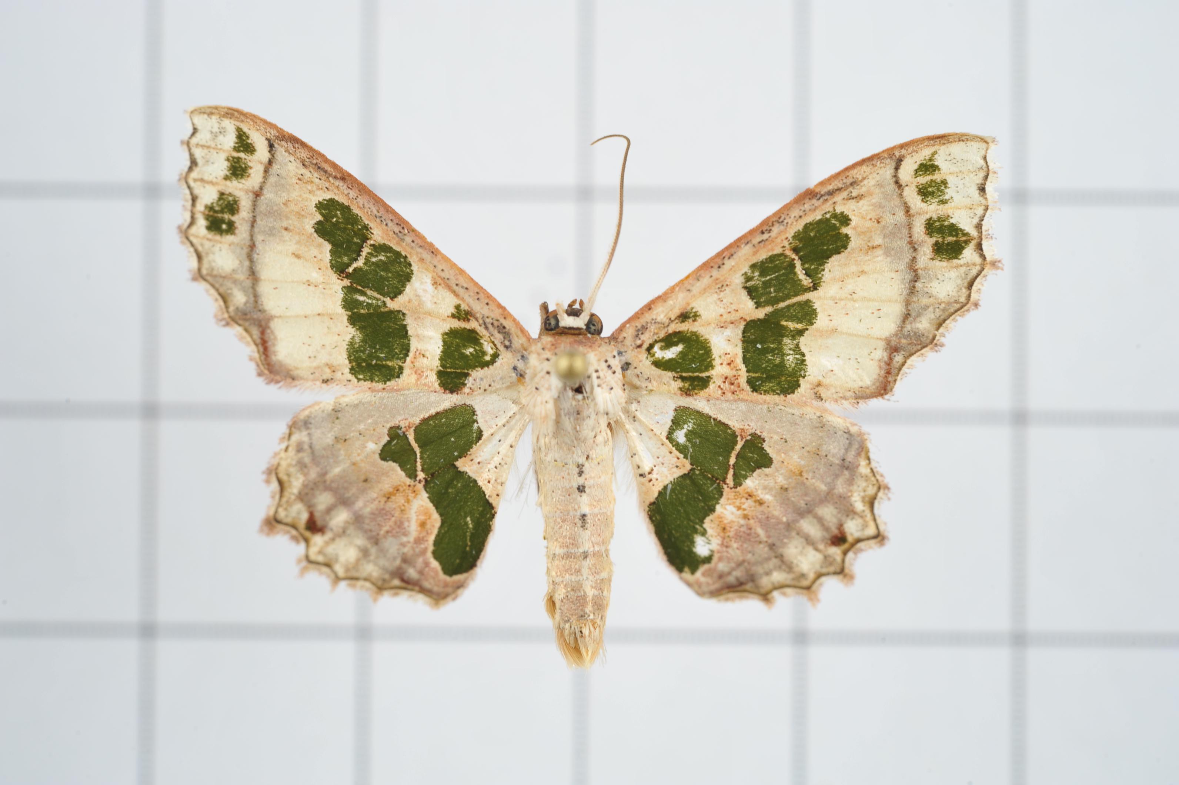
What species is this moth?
Antitrygodes divisaria perturbata
